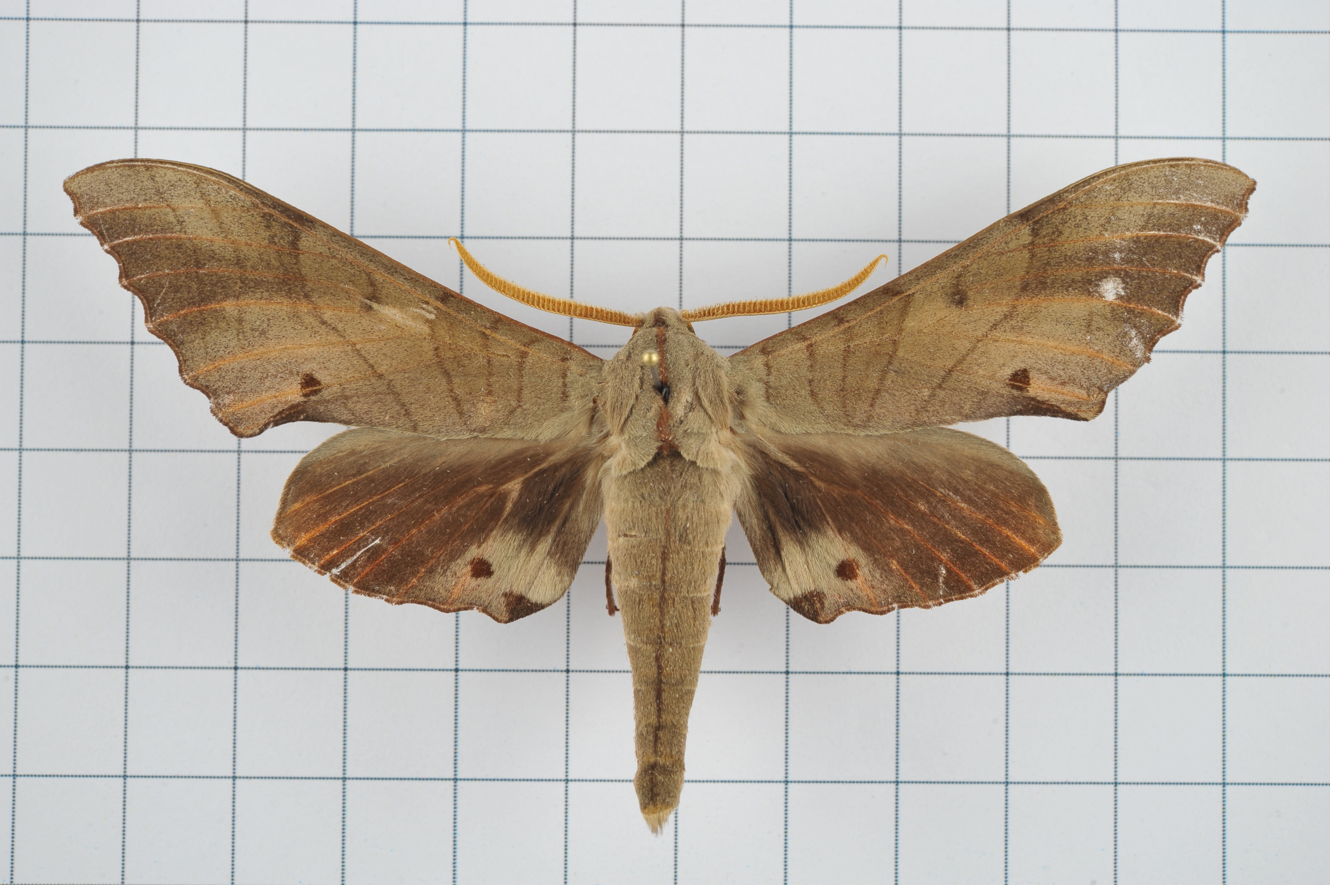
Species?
Marumba sperchius sperchius
